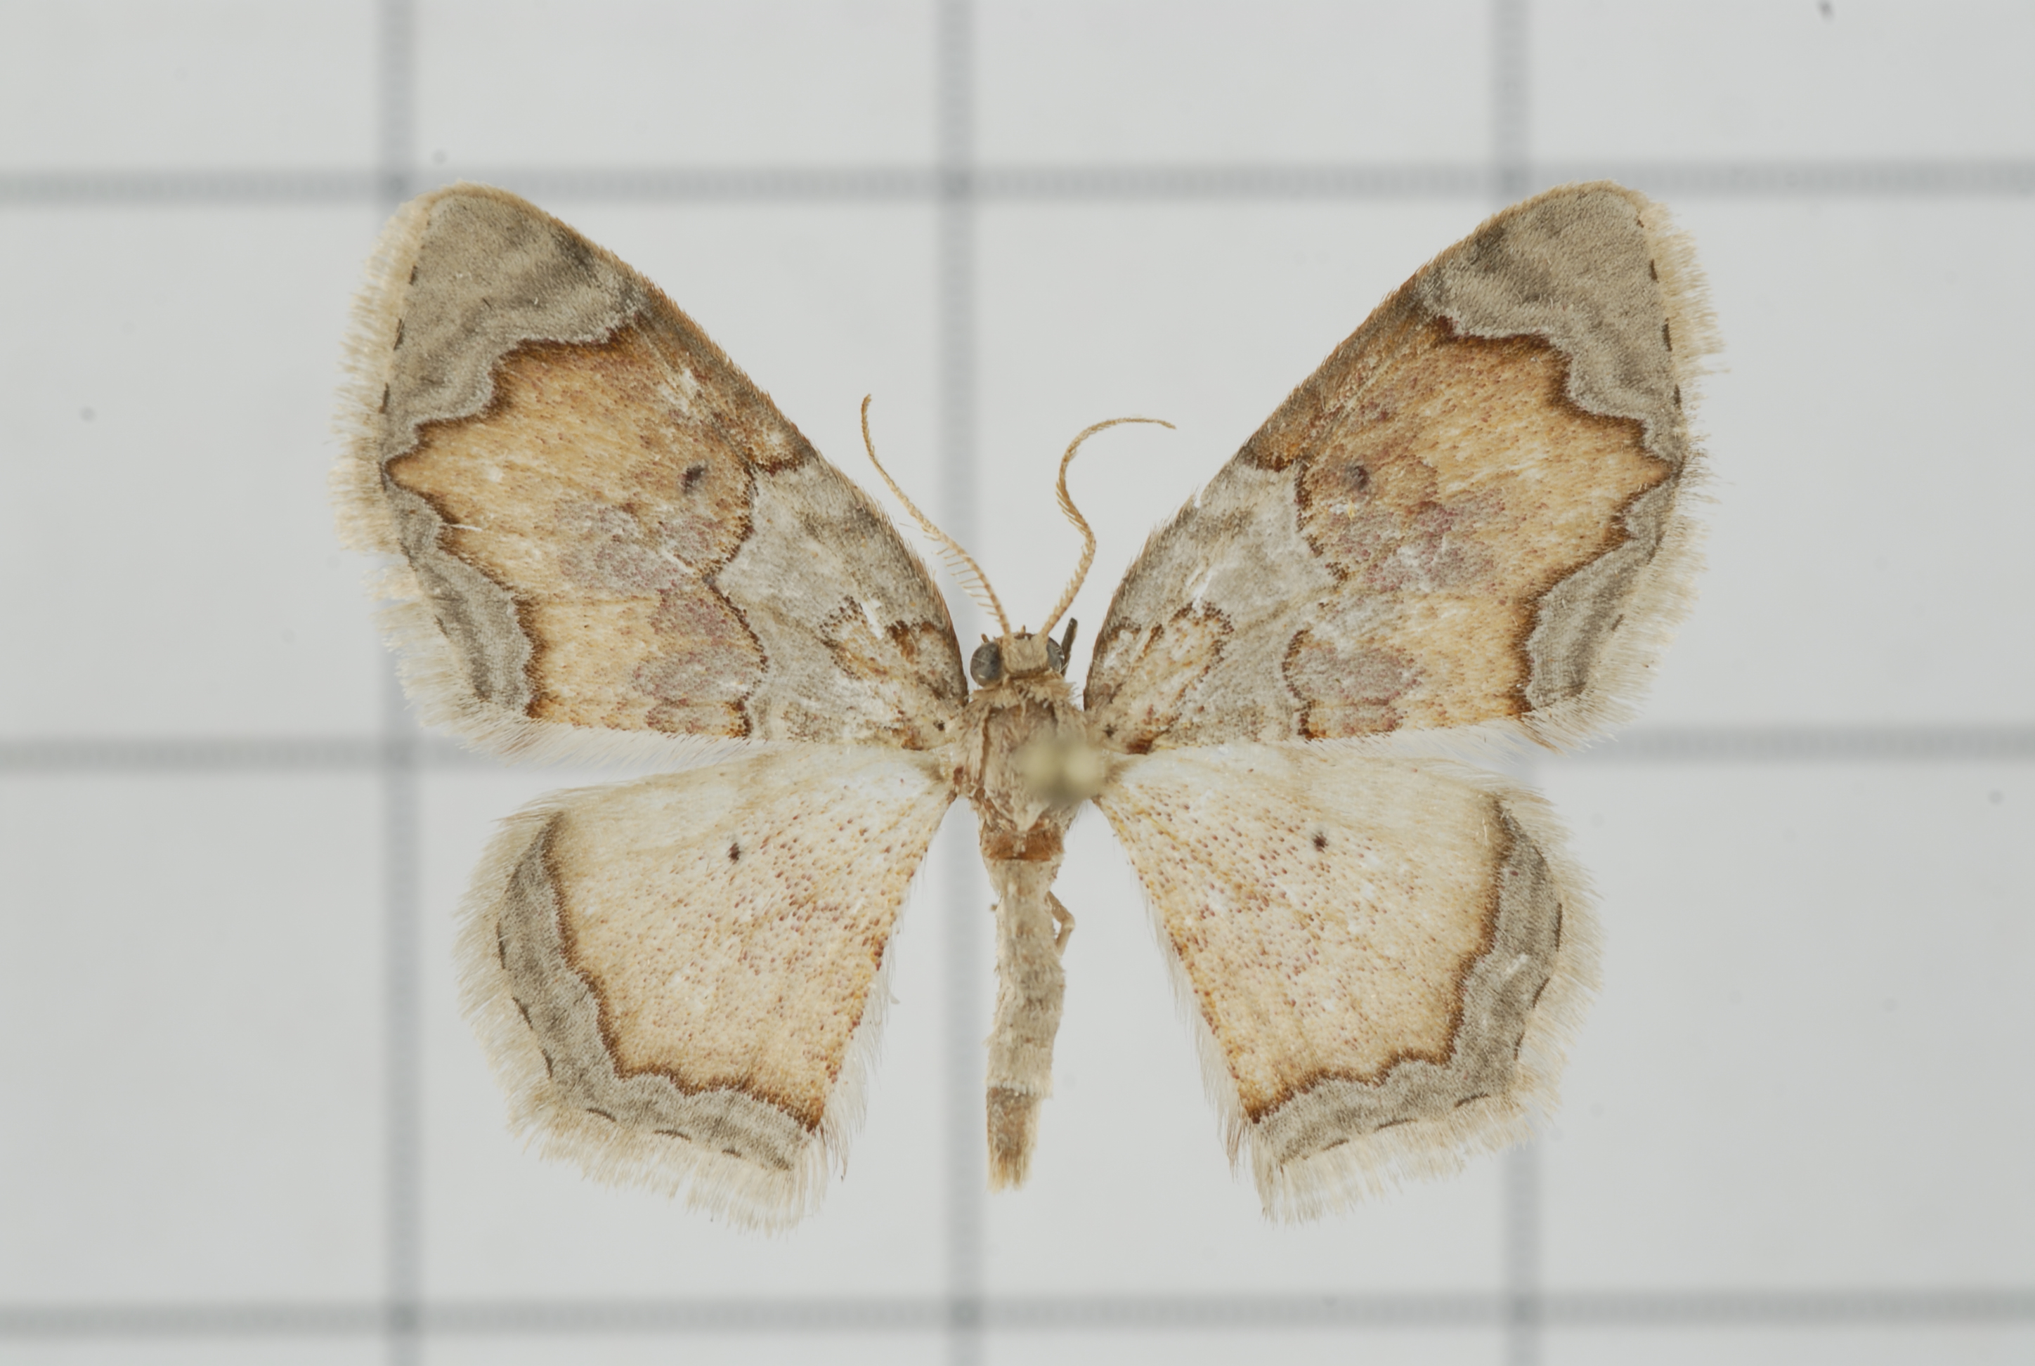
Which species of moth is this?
Palpoctenidia phoenicosoma semilauta
